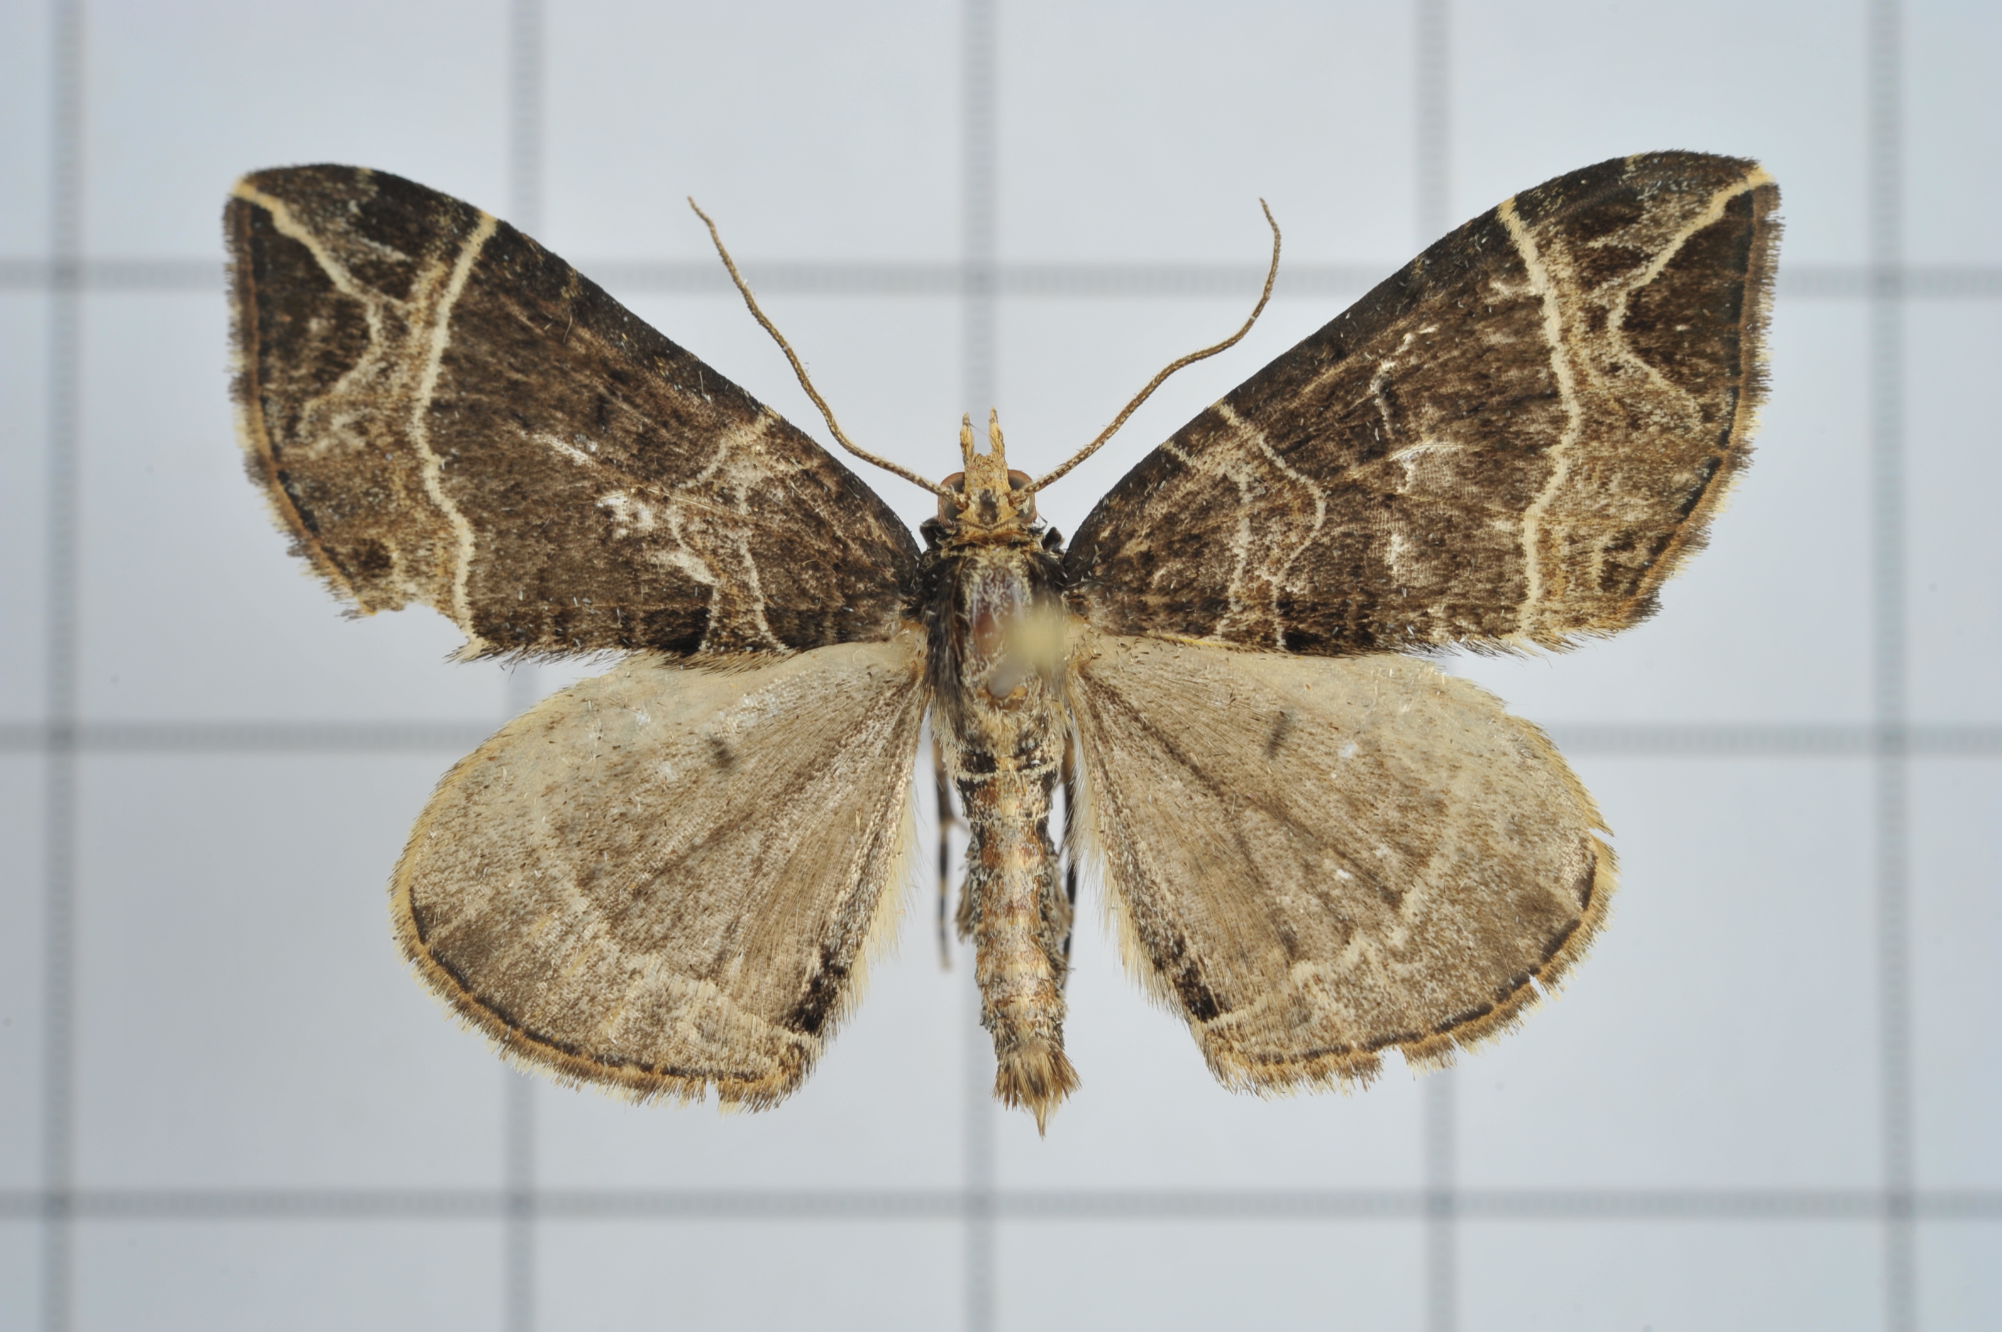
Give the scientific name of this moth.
Ecliptopera umbrosaria stathera
